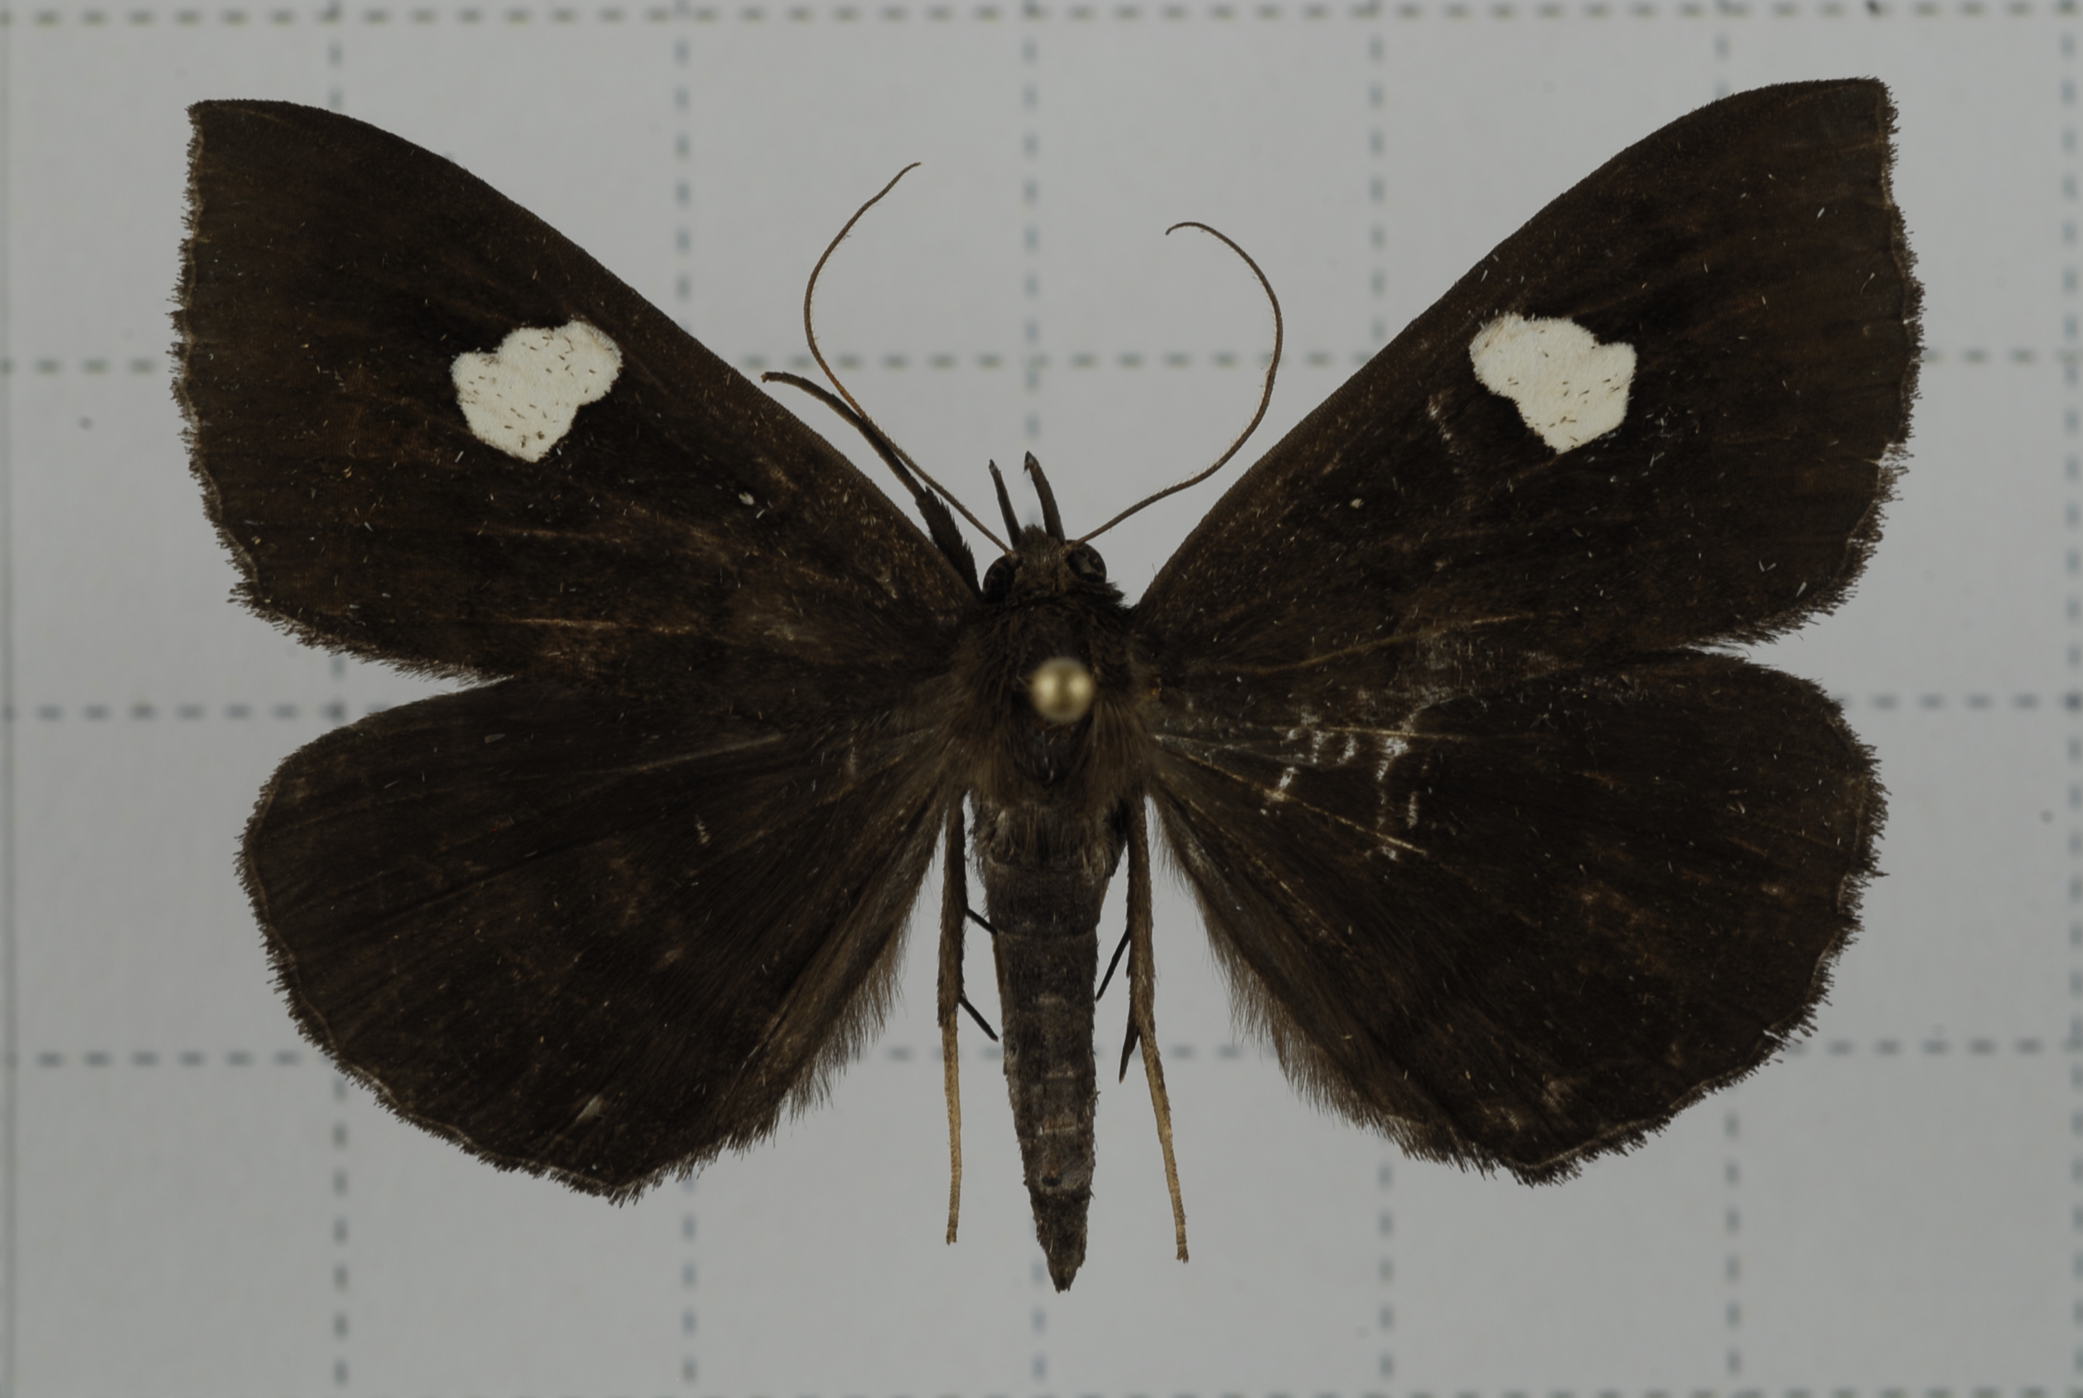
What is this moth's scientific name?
Edessena gentiusalis
